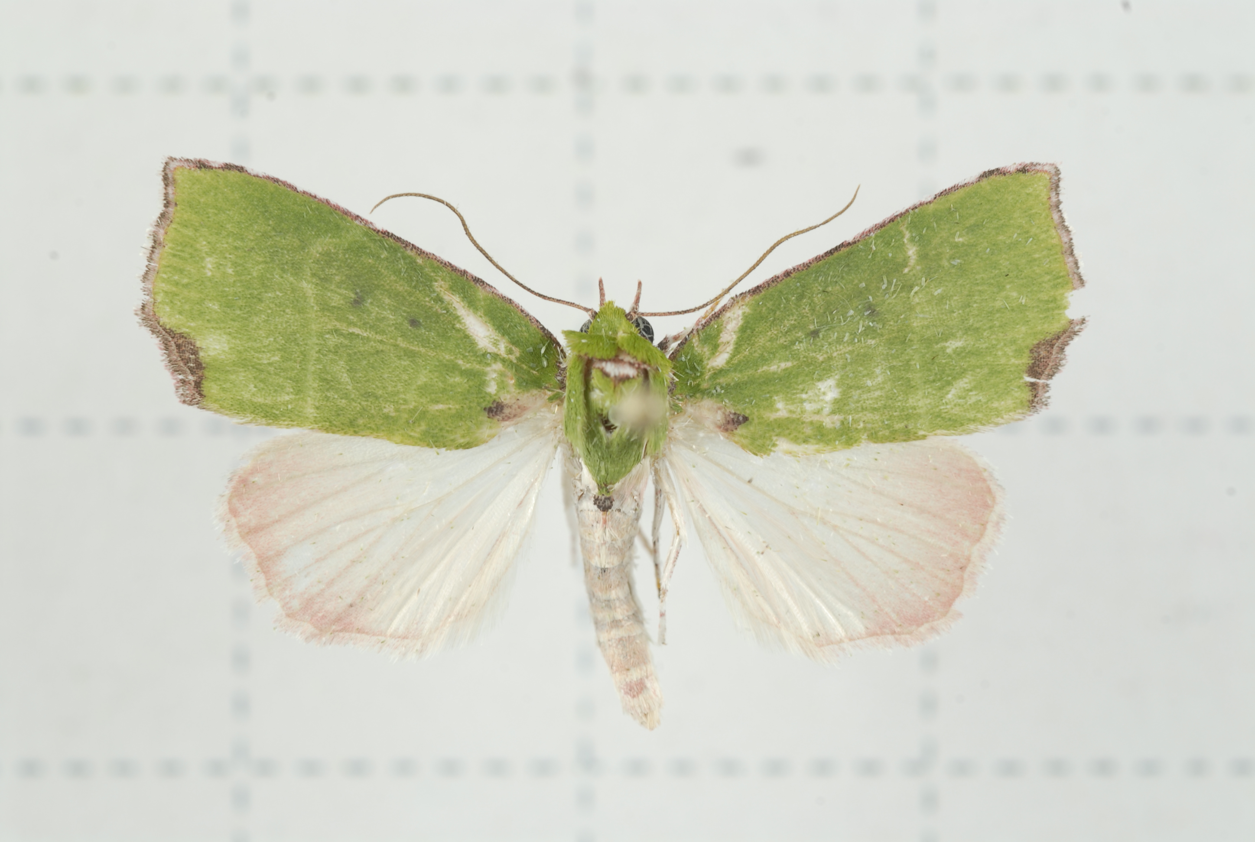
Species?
Paracrama angulata
